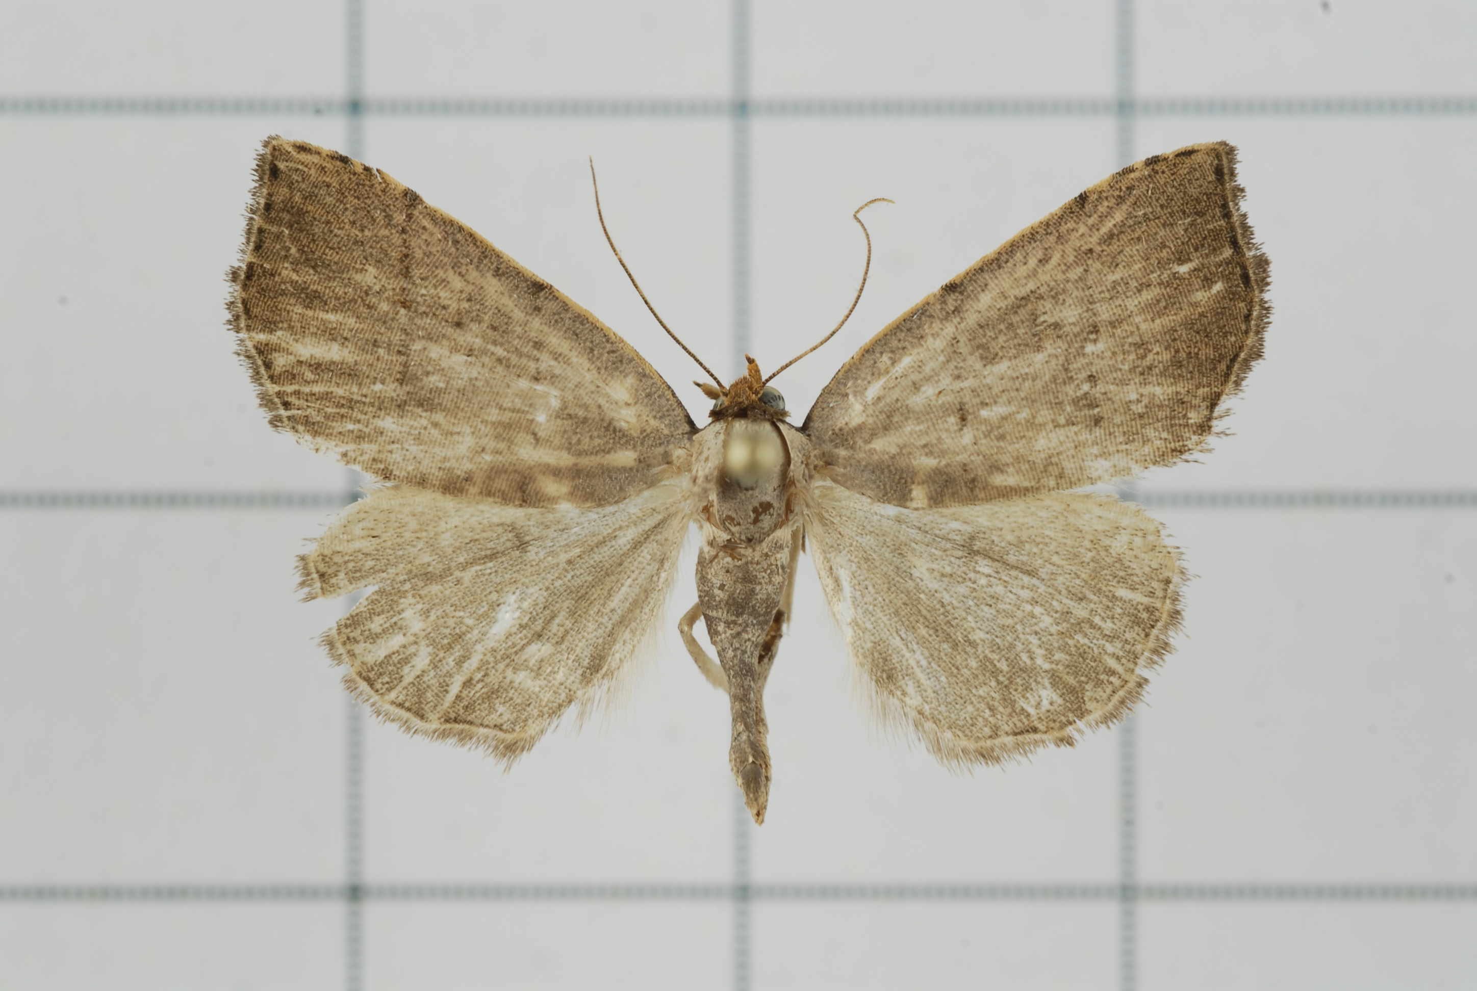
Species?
Plecoptera siderogramma
